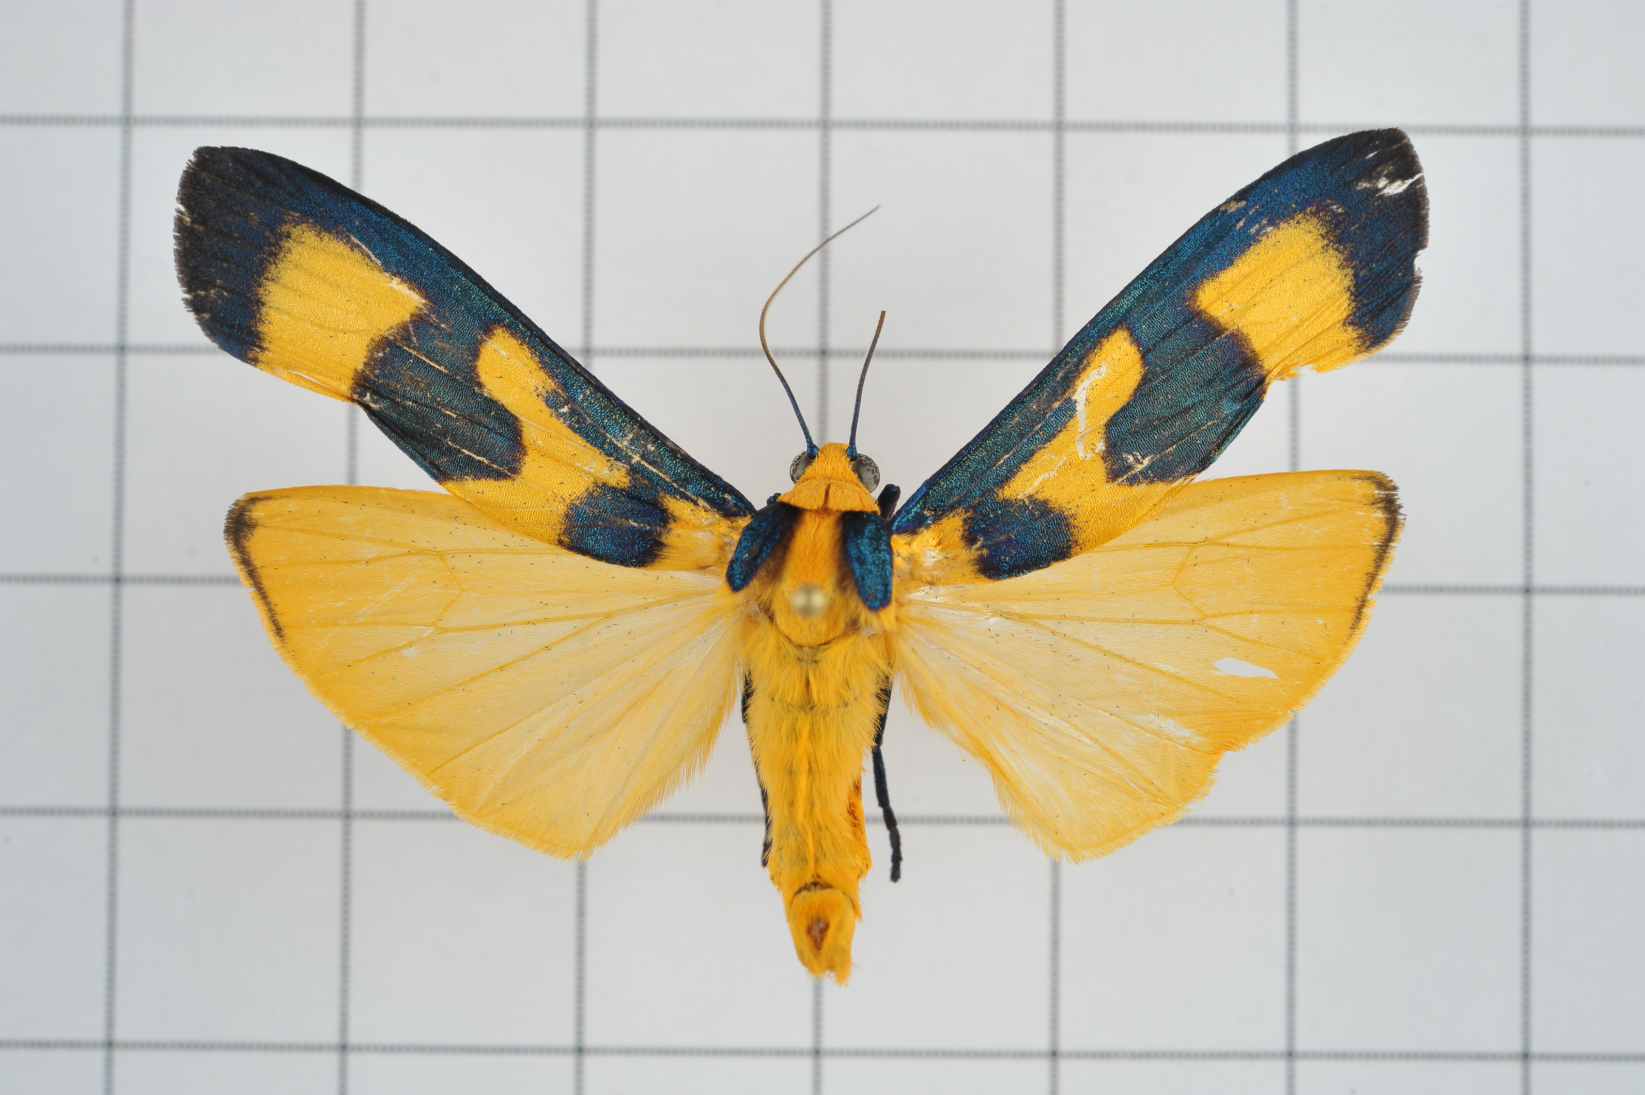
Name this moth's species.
Chrysaeglia magnifica
